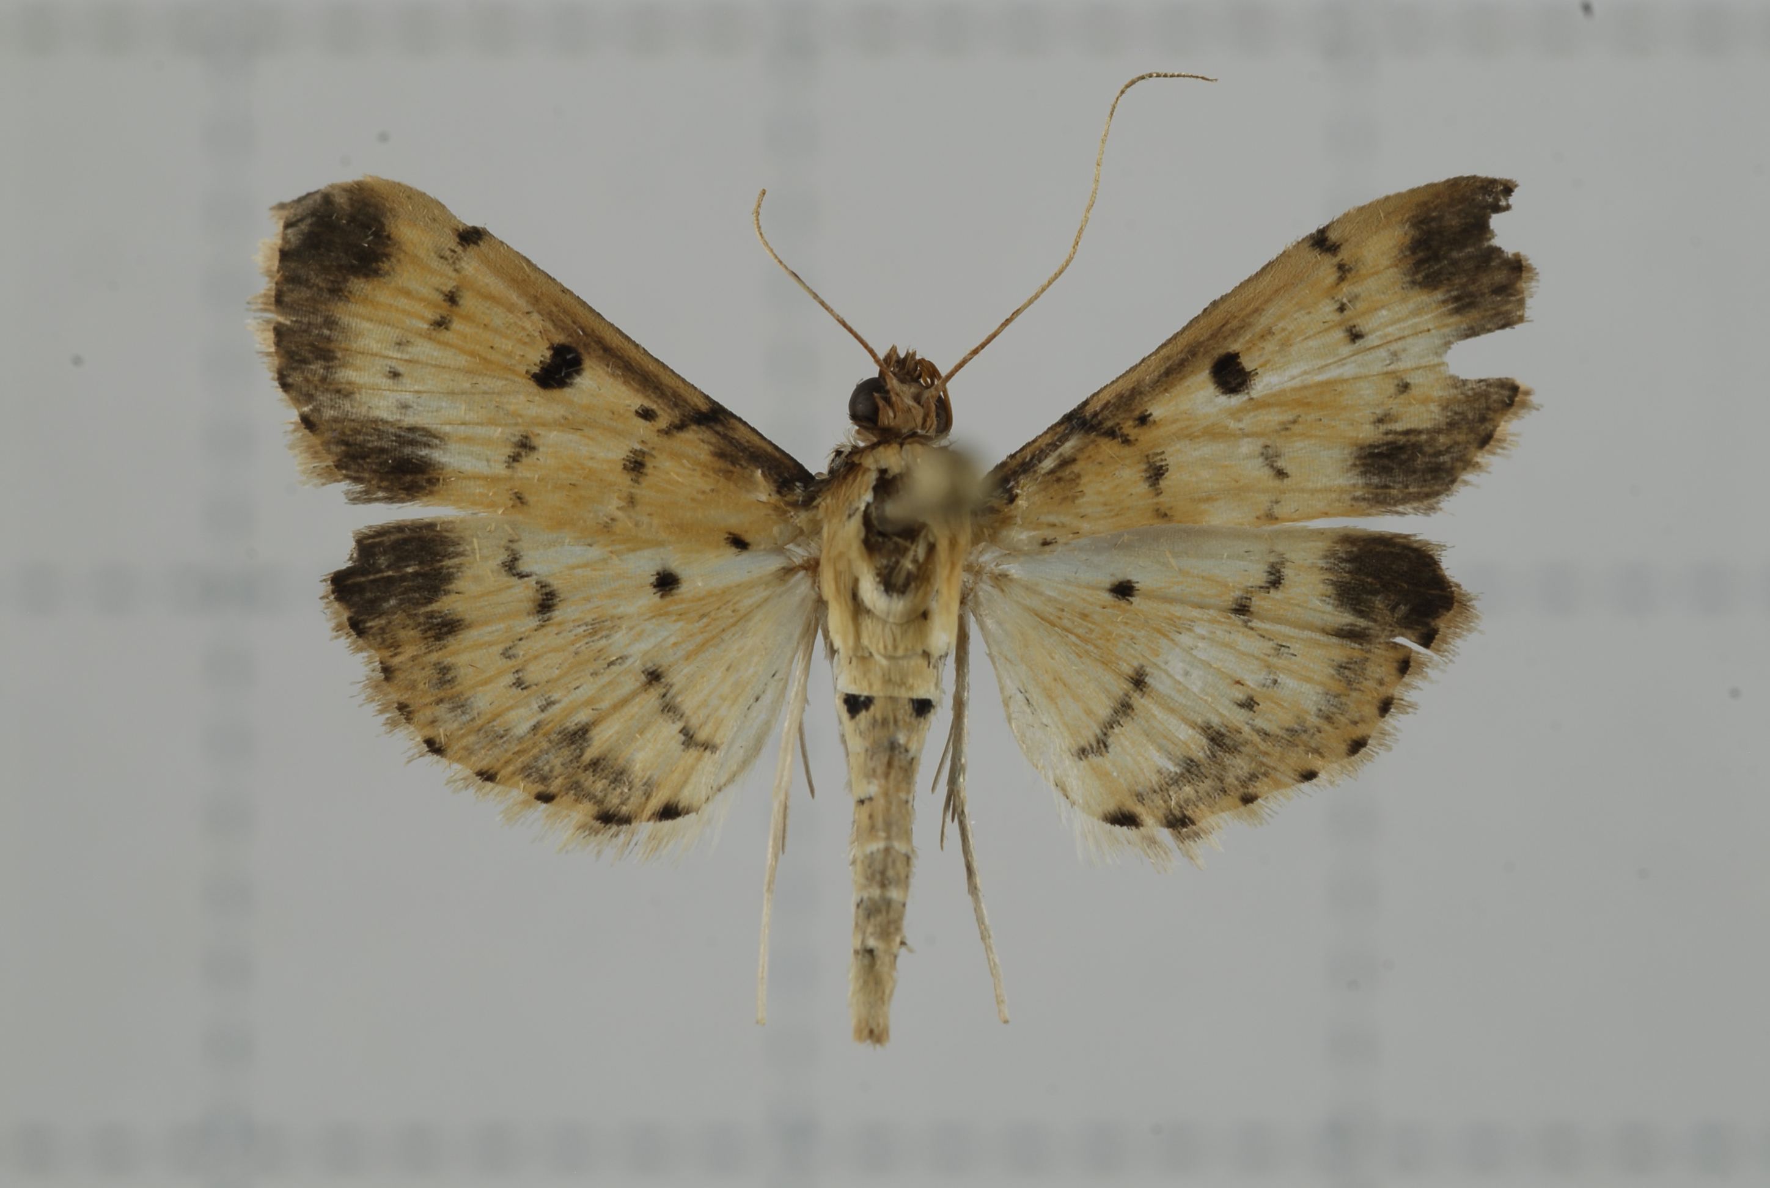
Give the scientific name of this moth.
Herpetogramma cynaralis
